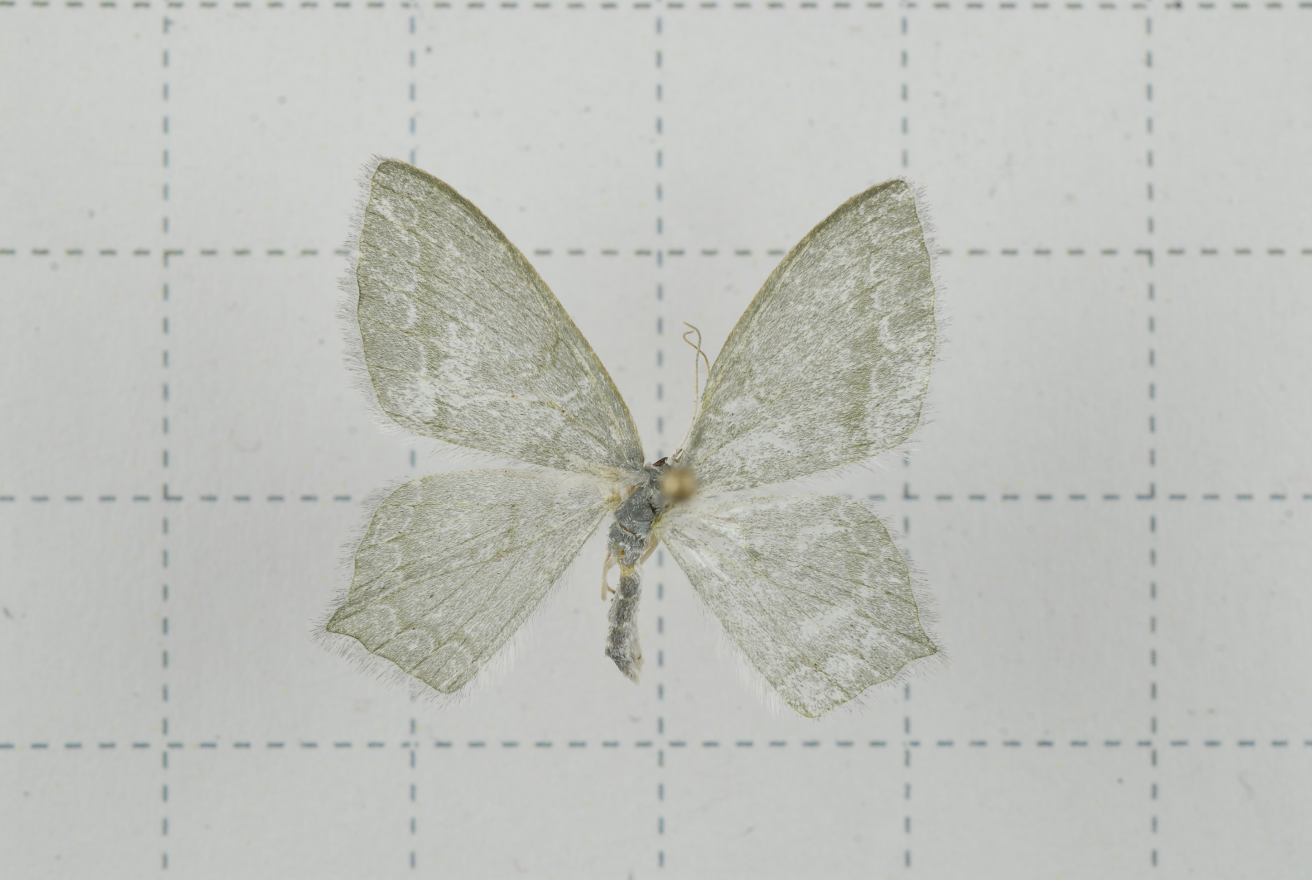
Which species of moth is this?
Jodis rantaizanensis
